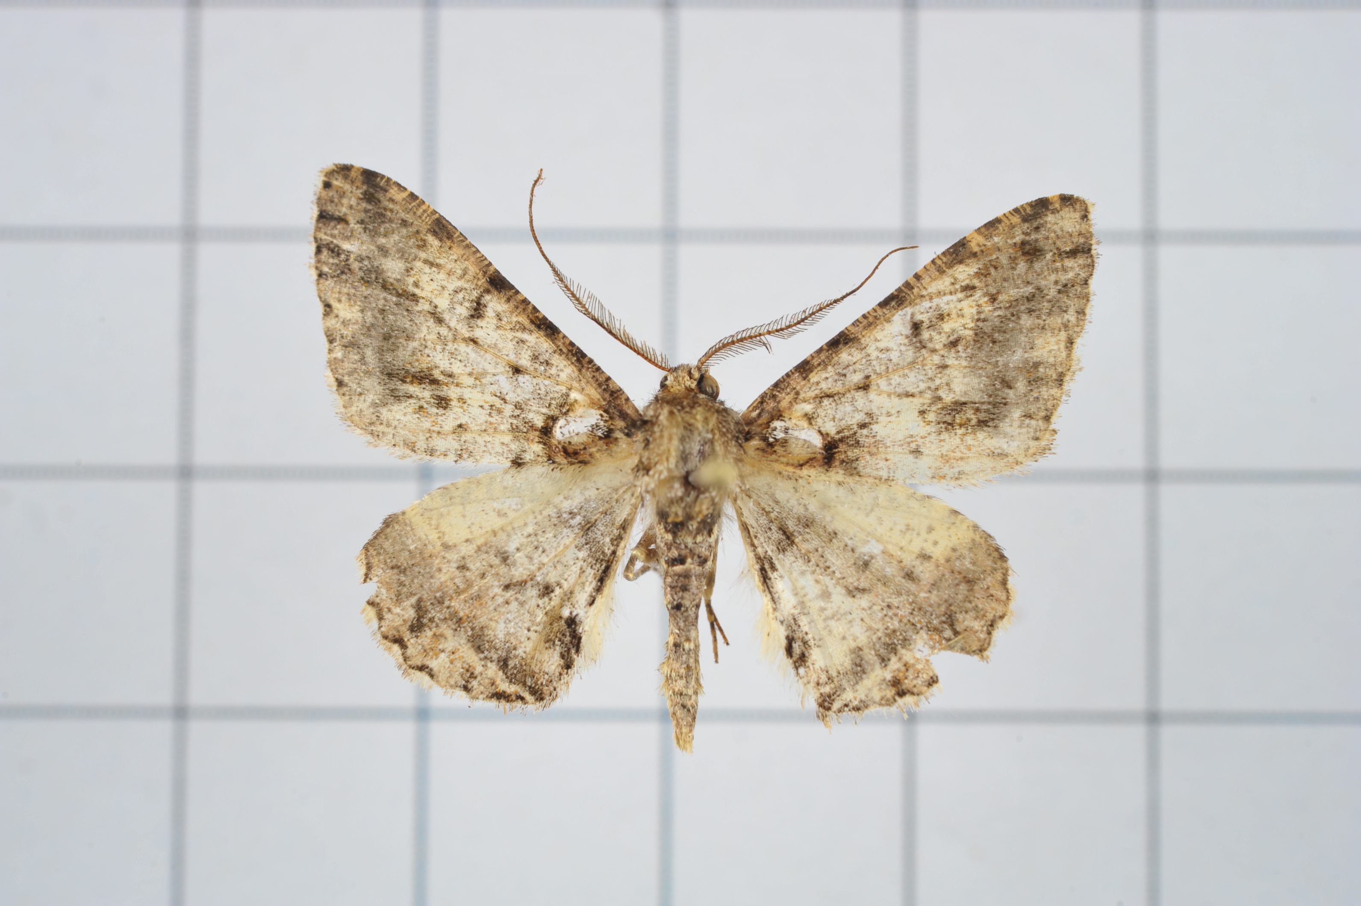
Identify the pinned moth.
Alcis taiwanovariegata
